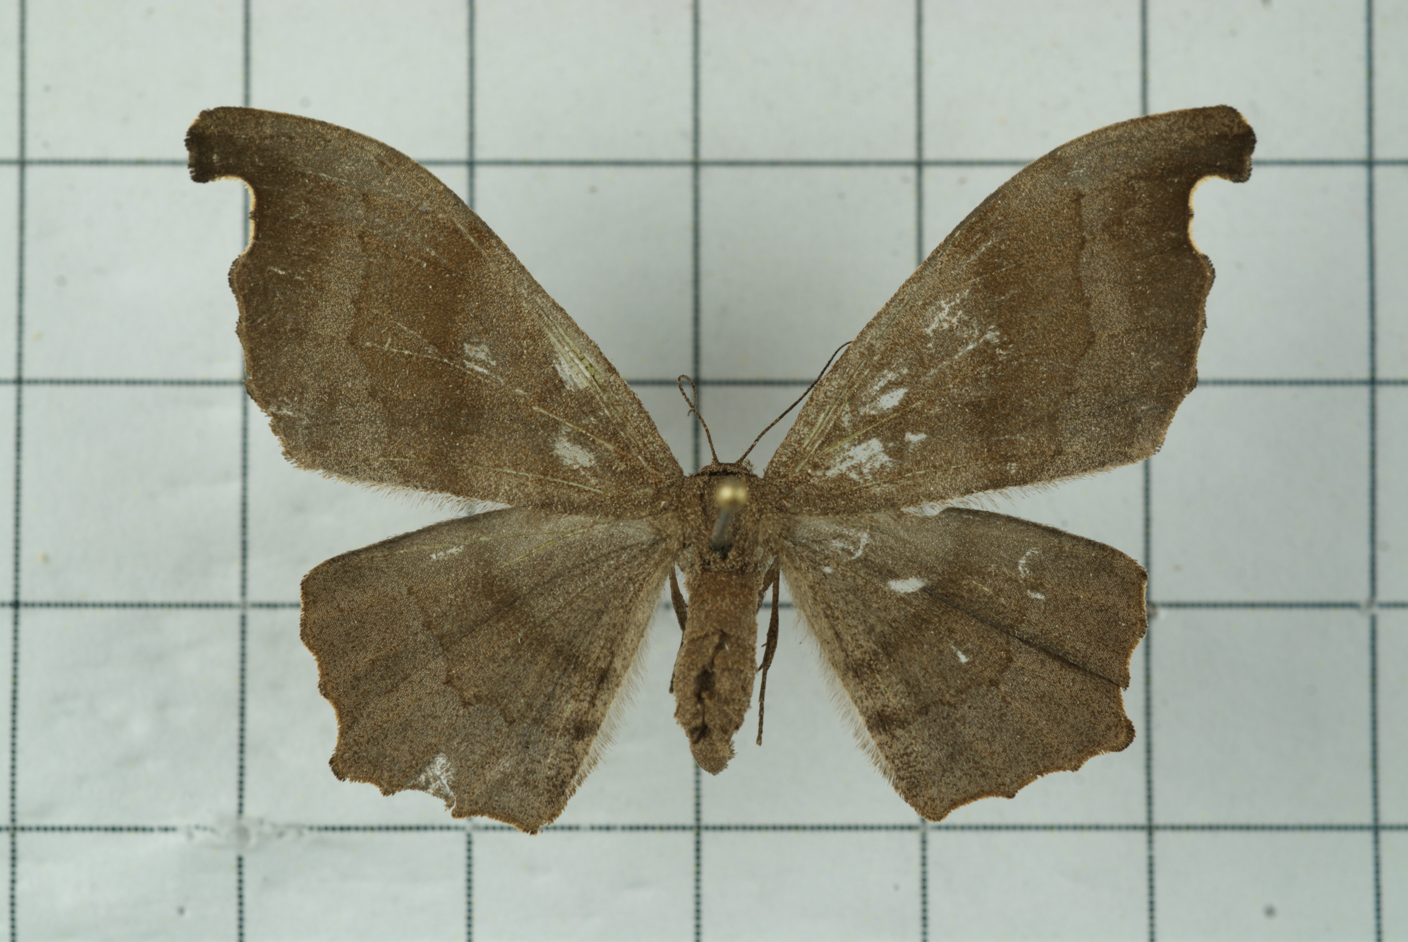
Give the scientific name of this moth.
Hyposidra talaca talaca
